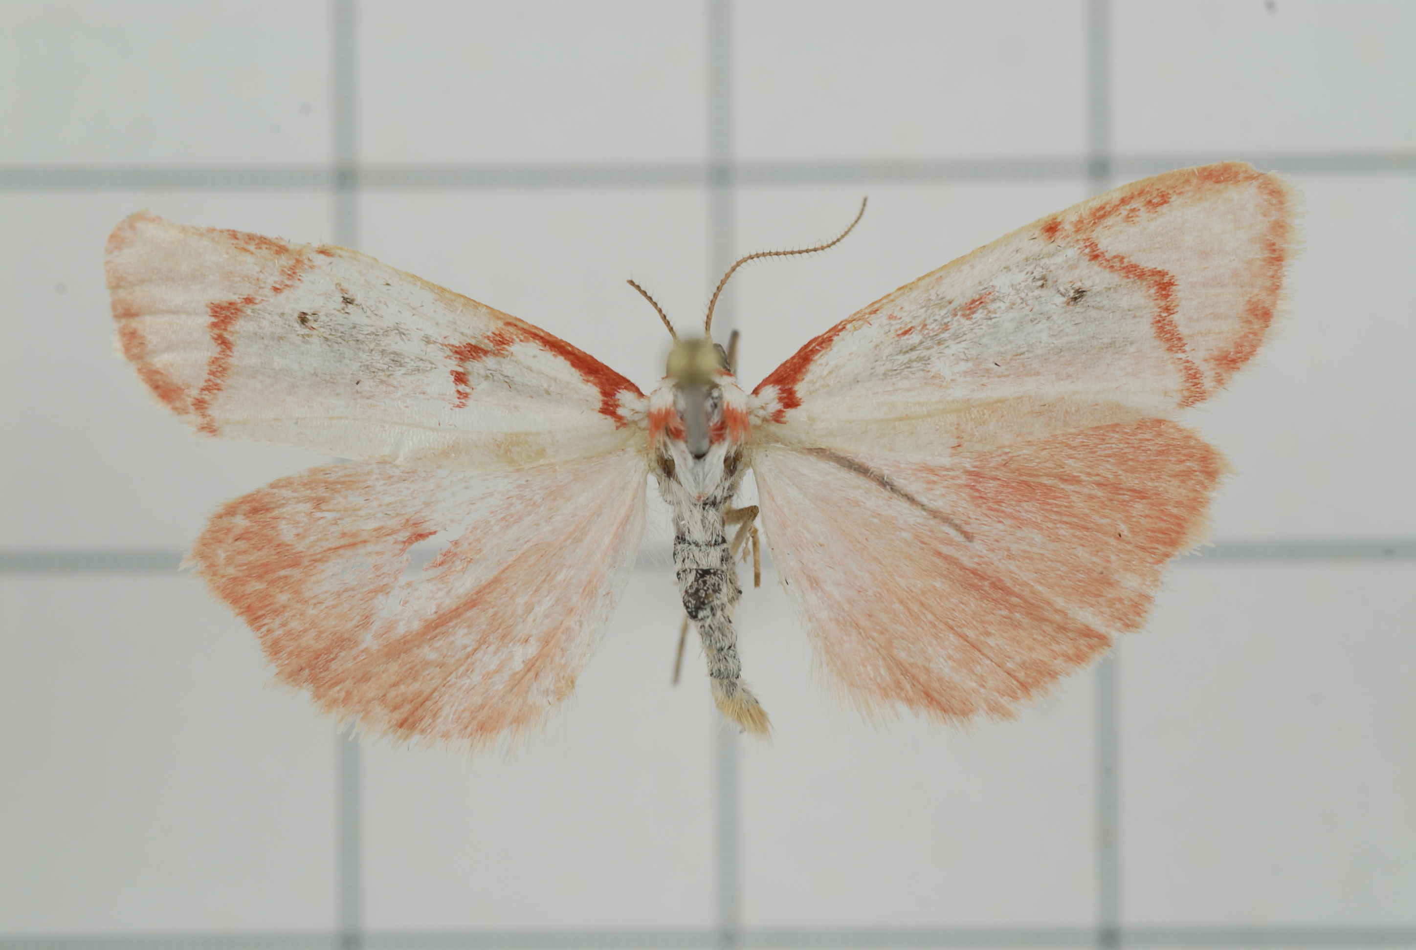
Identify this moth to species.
Cyana sanguinea
